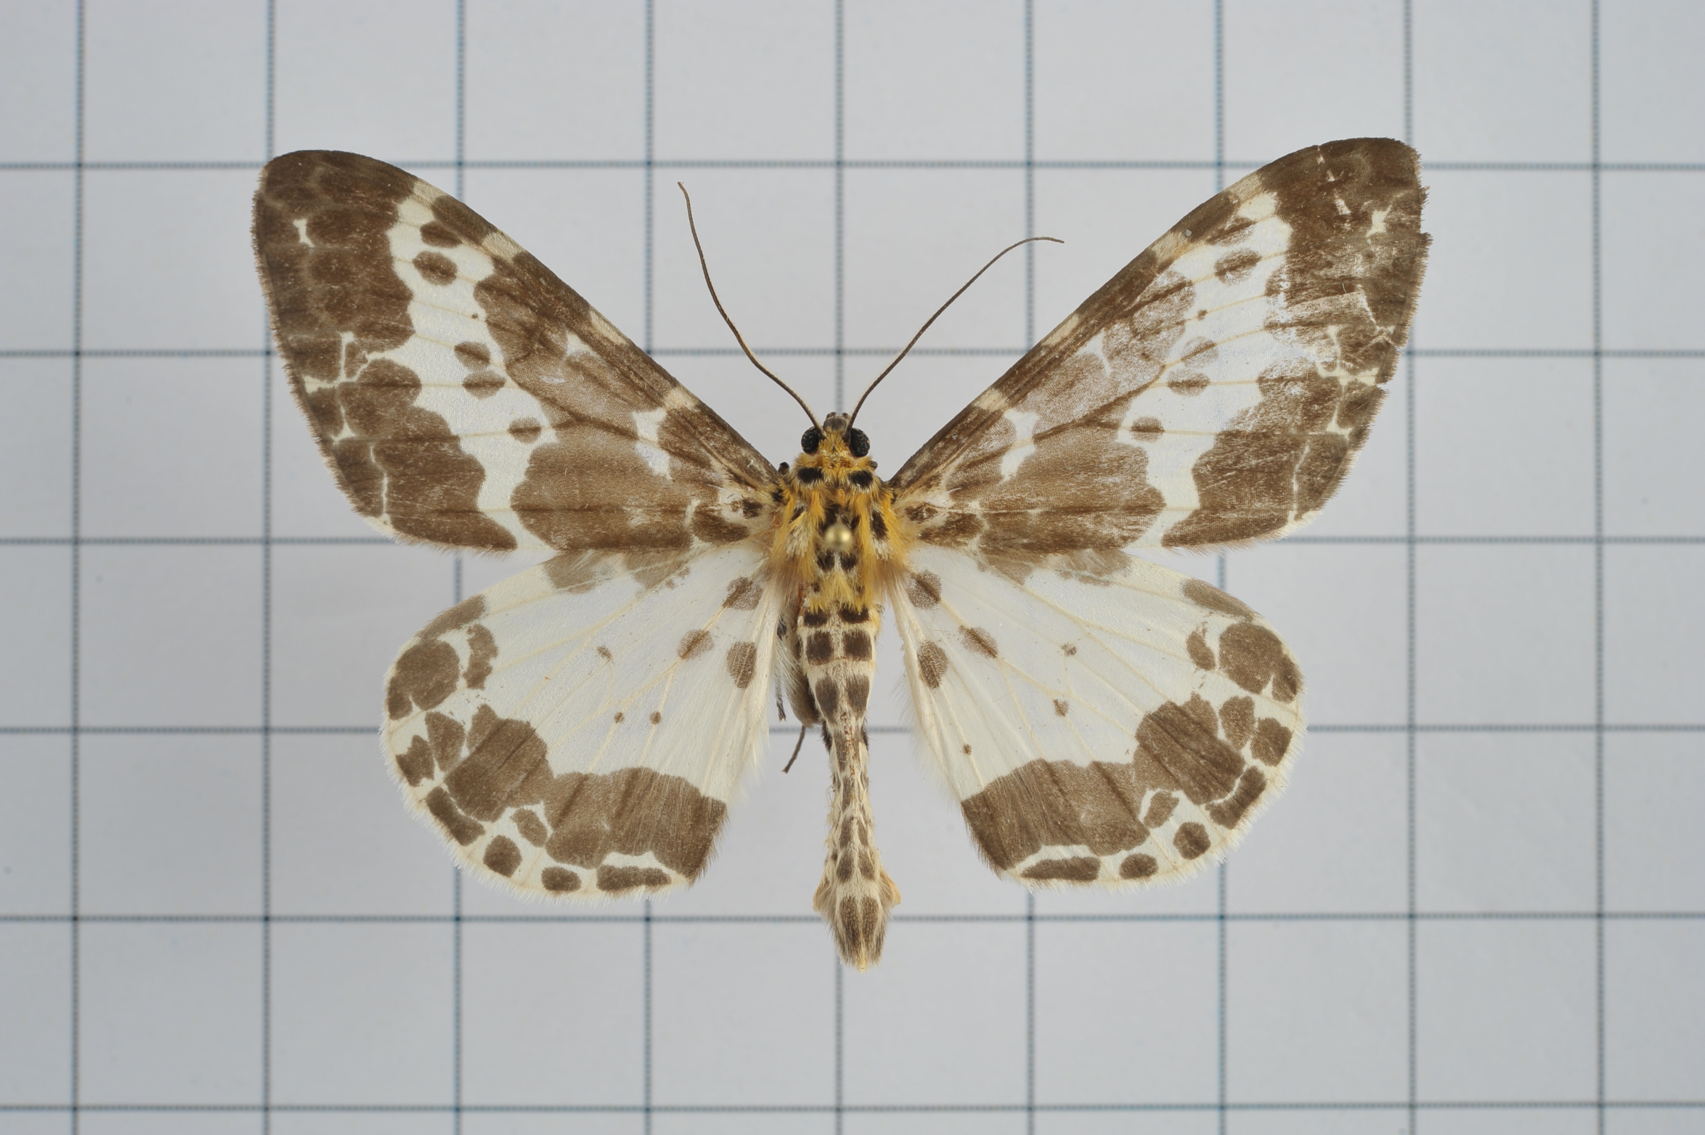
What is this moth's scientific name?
Pogonopygia pavida pavida
